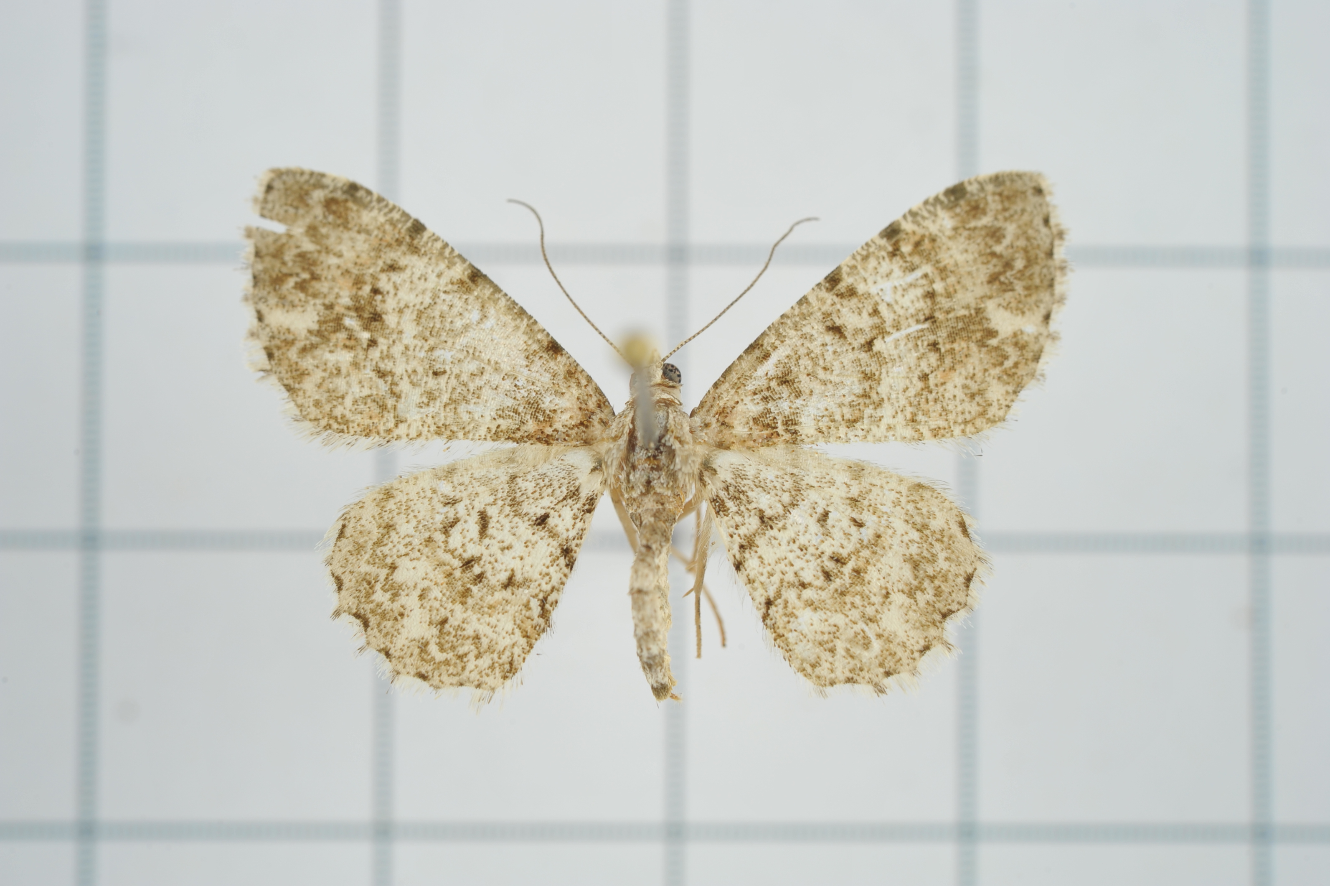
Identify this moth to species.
Myrioblephara simplaria simplaria
